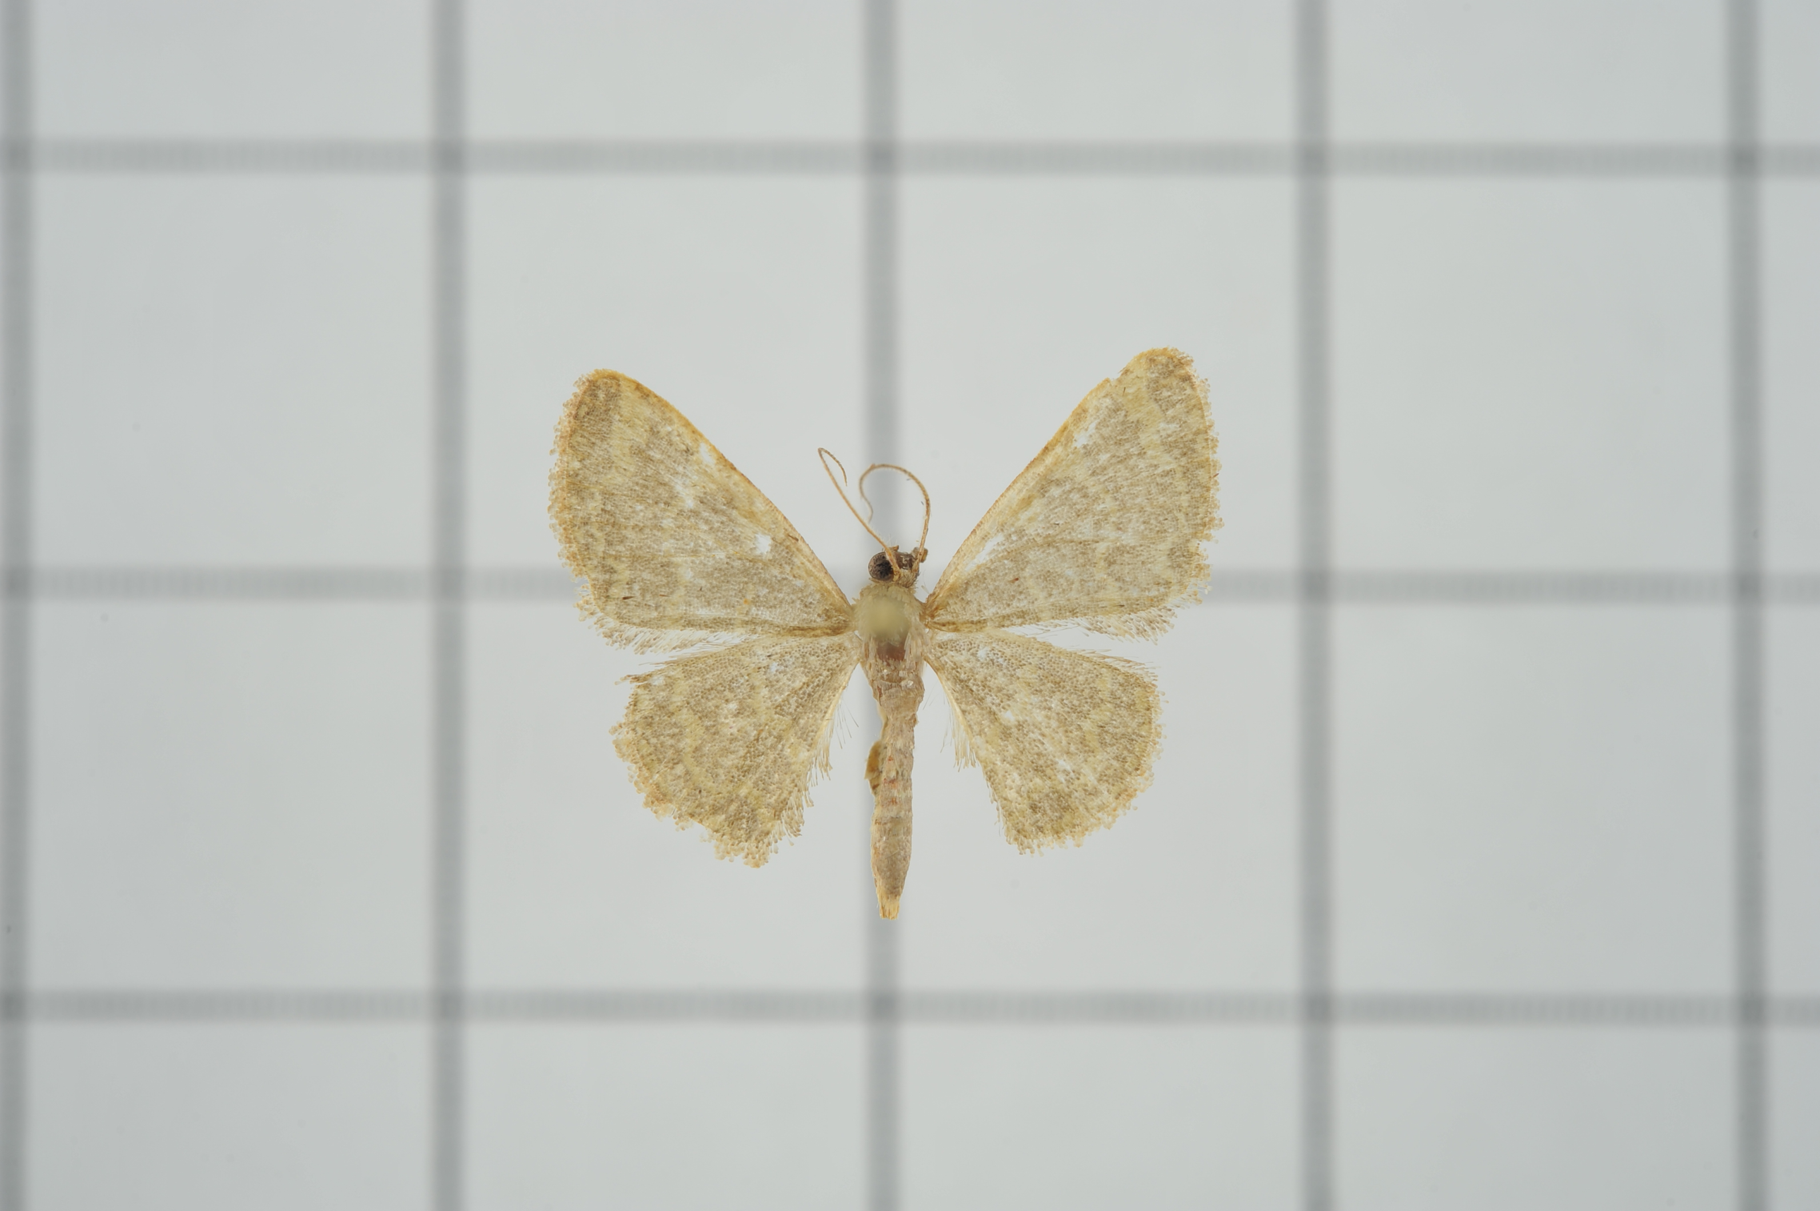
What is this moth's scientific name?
Lophophleps purpurea
